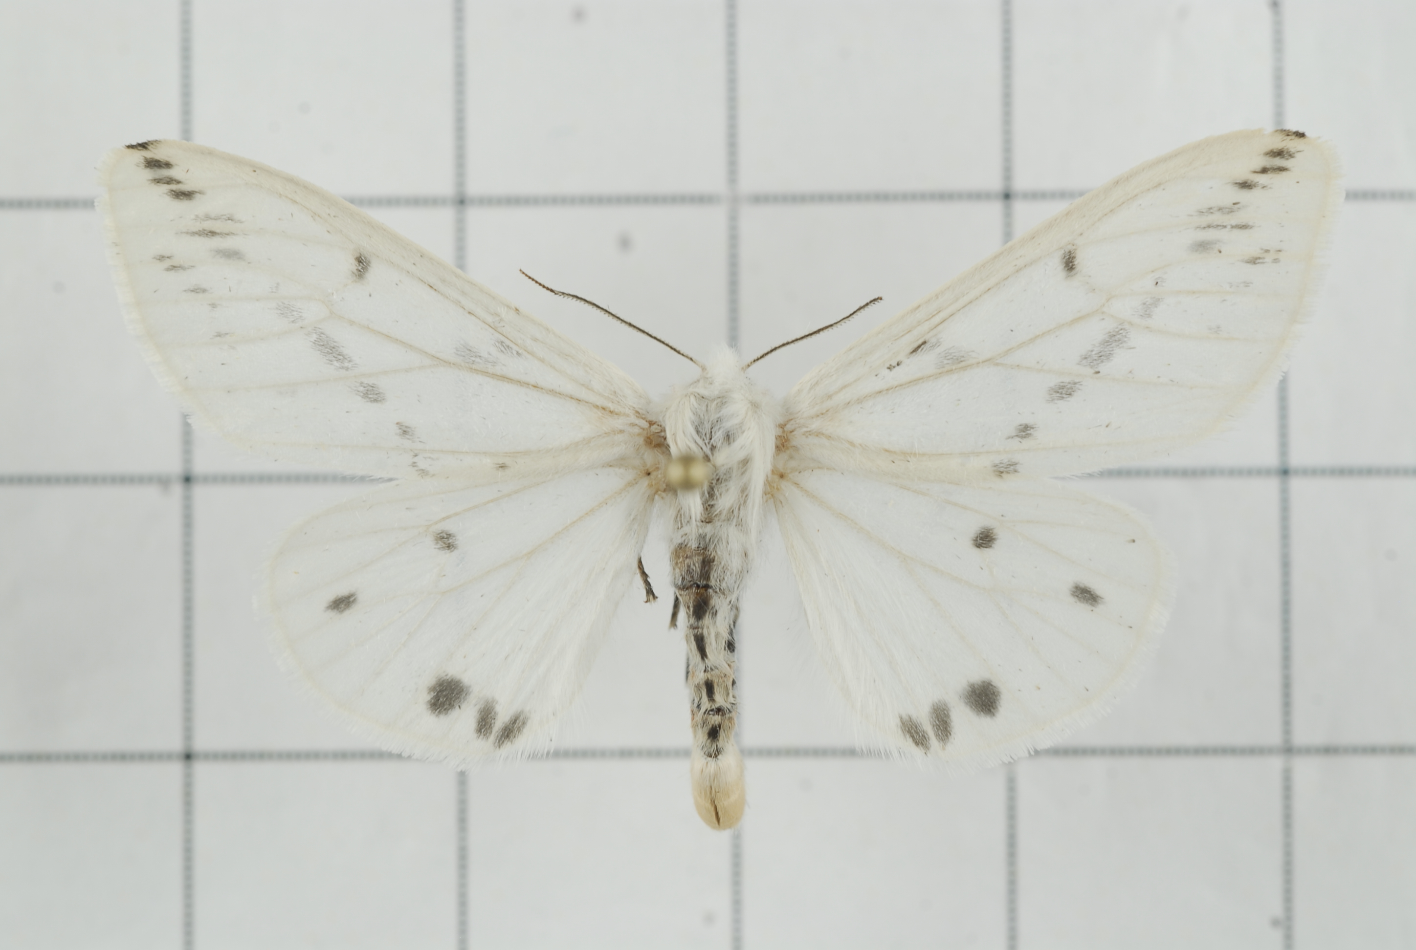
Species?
Lemyra fallaciosa
